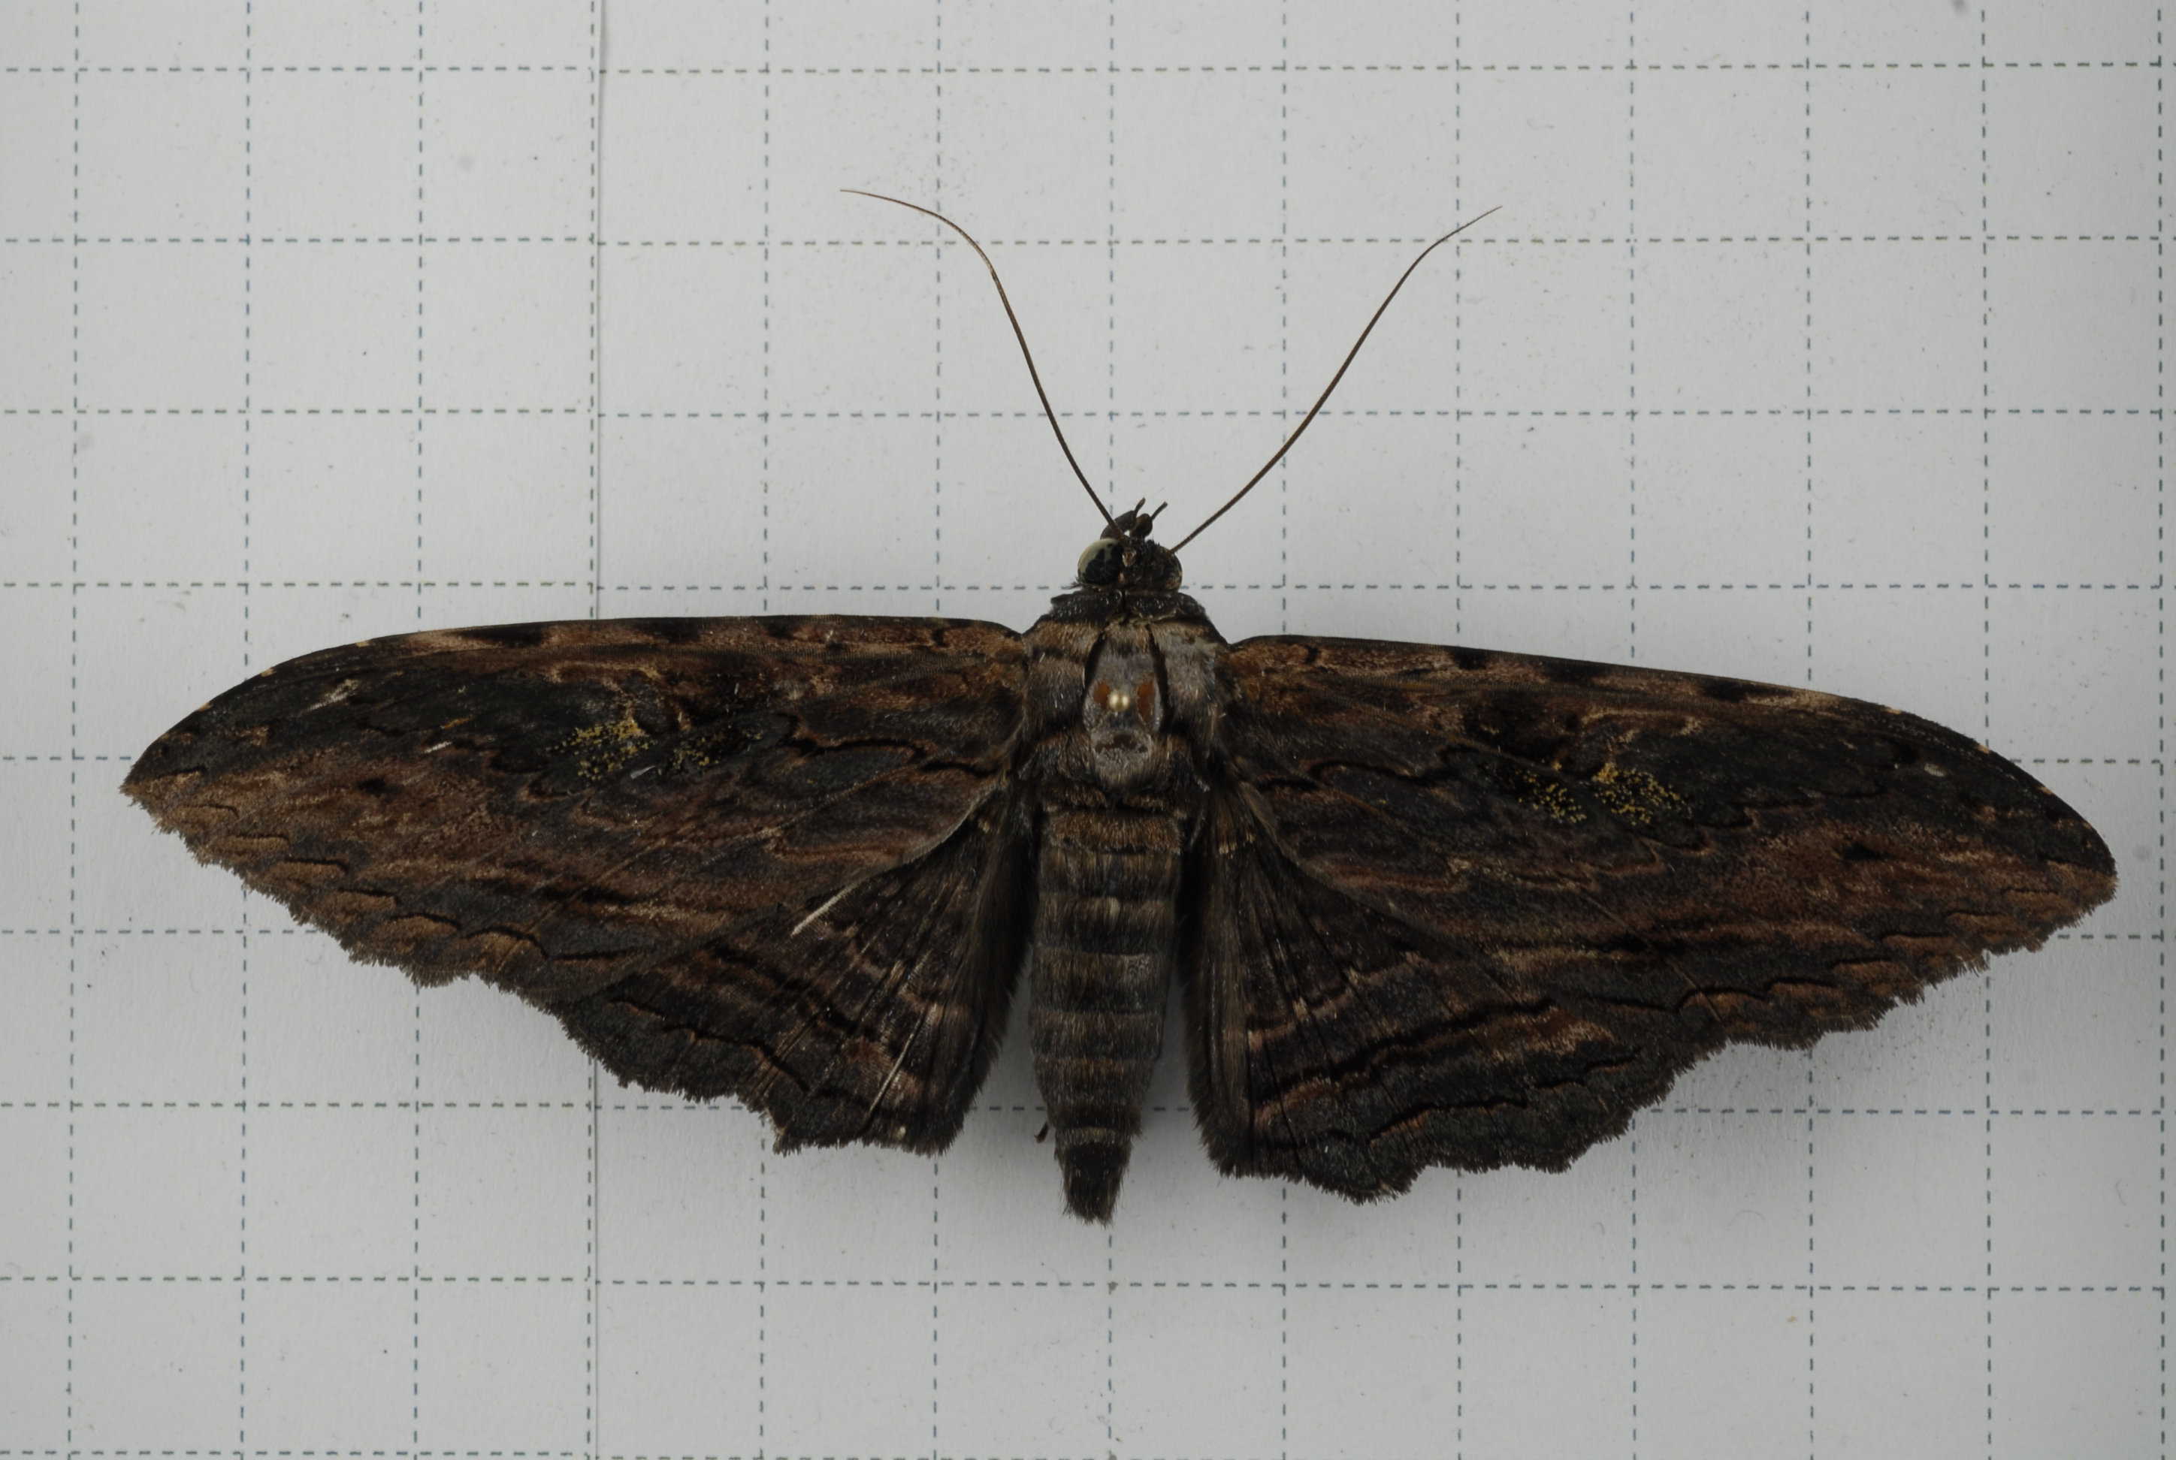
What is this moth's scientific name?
Anisoneura aluco
